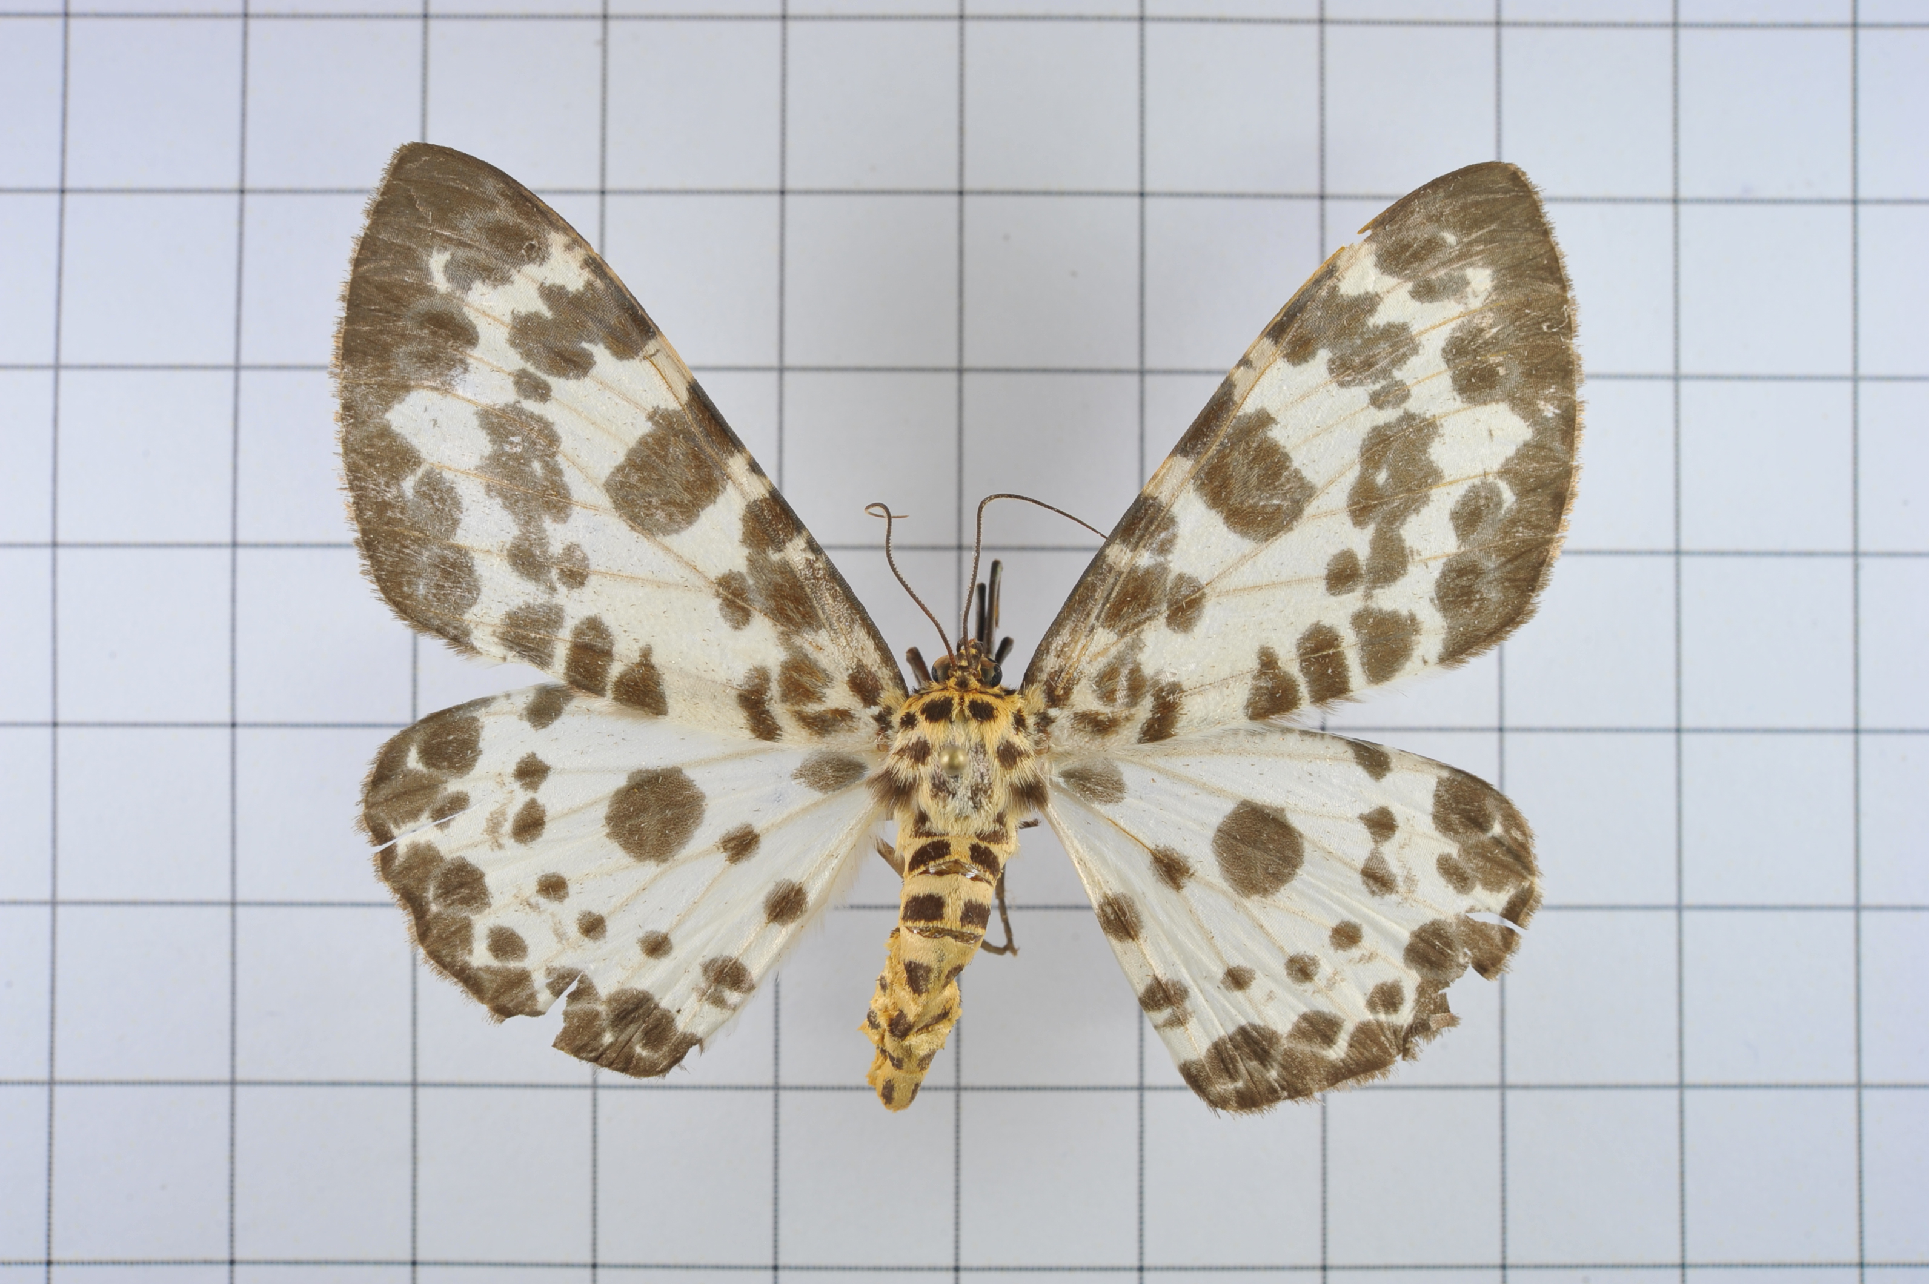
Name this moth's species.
Parapercnia giraffata
